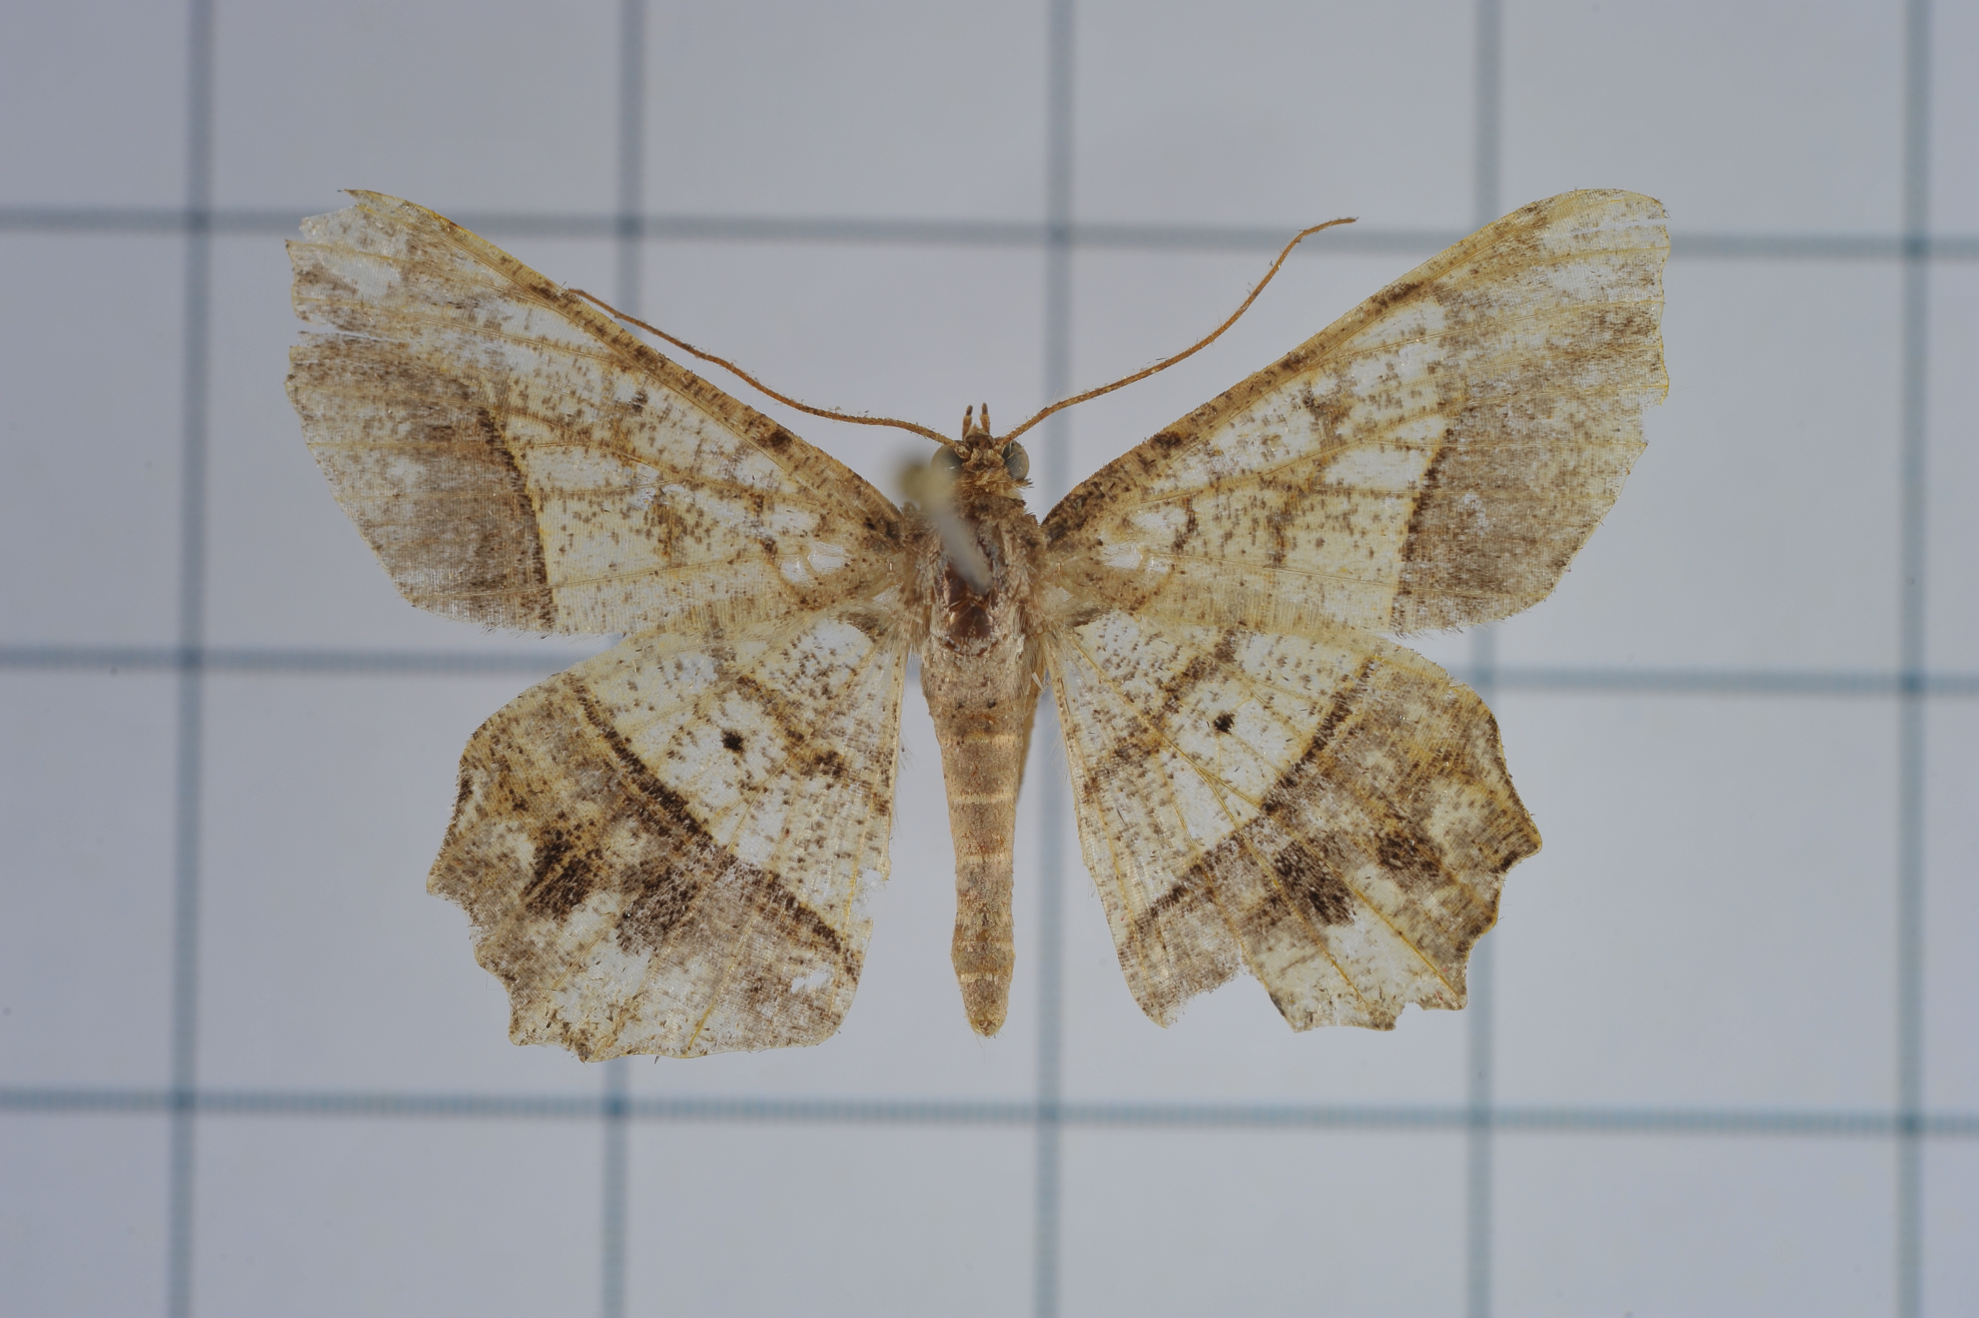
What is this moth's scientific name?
Chiasmia intermediaria
